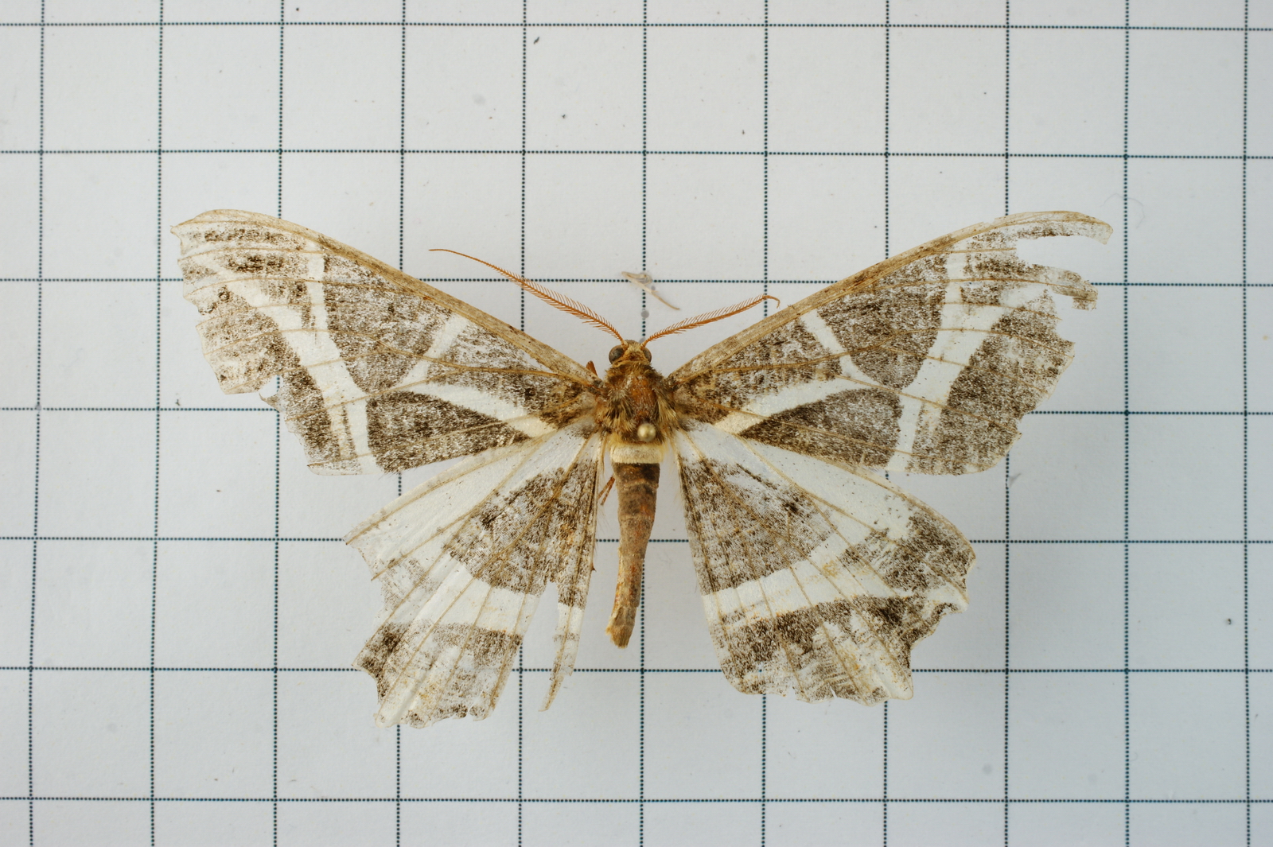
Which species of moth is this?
Mesastrape fulguraria fulguraria
